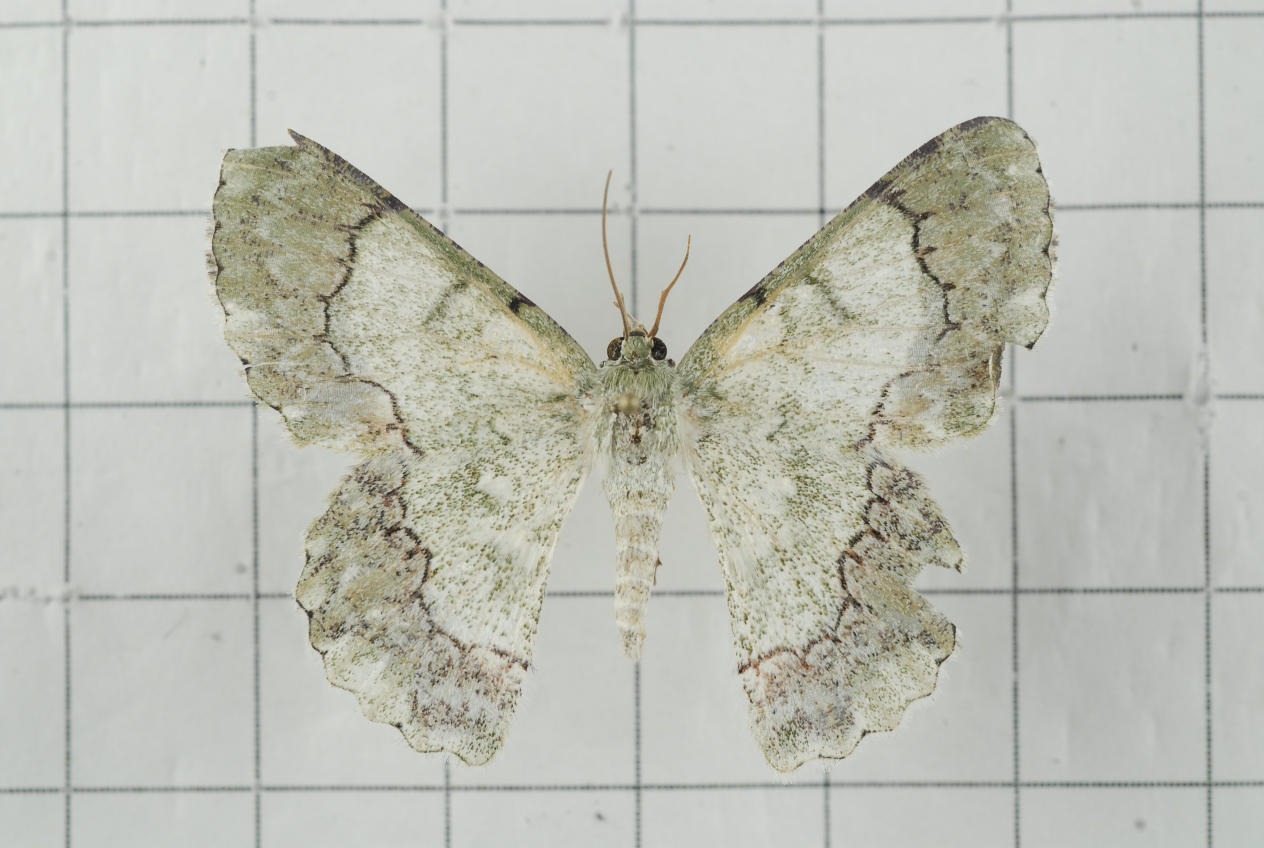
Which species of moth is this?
Pingasa ruginaria pacifica
